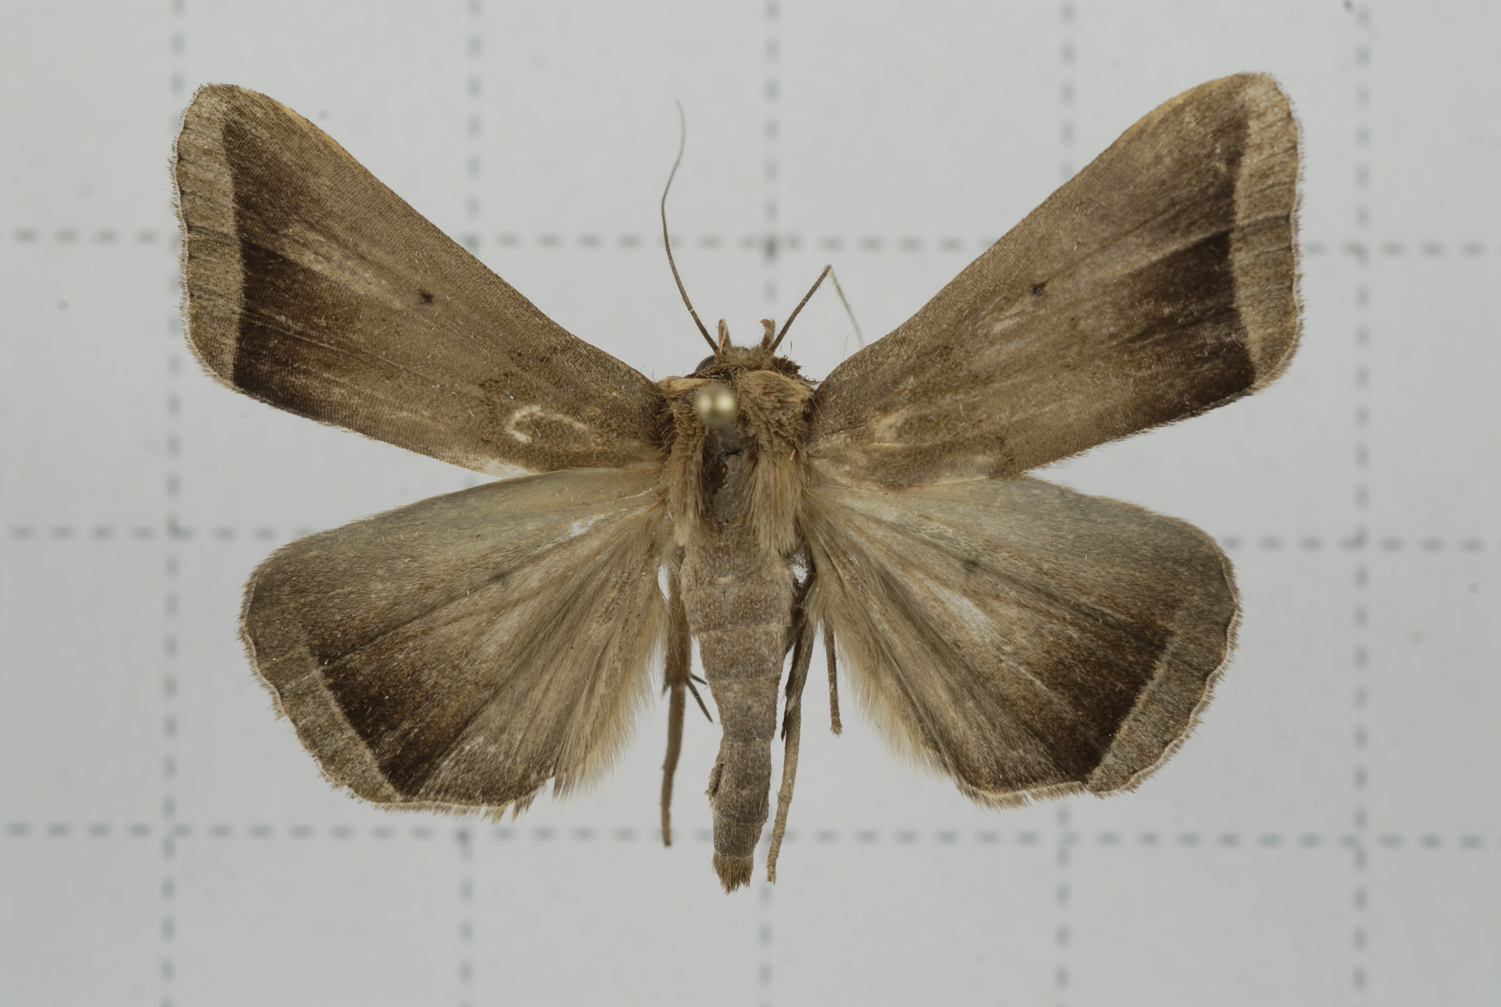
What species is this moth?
Simplicia bimarginata
